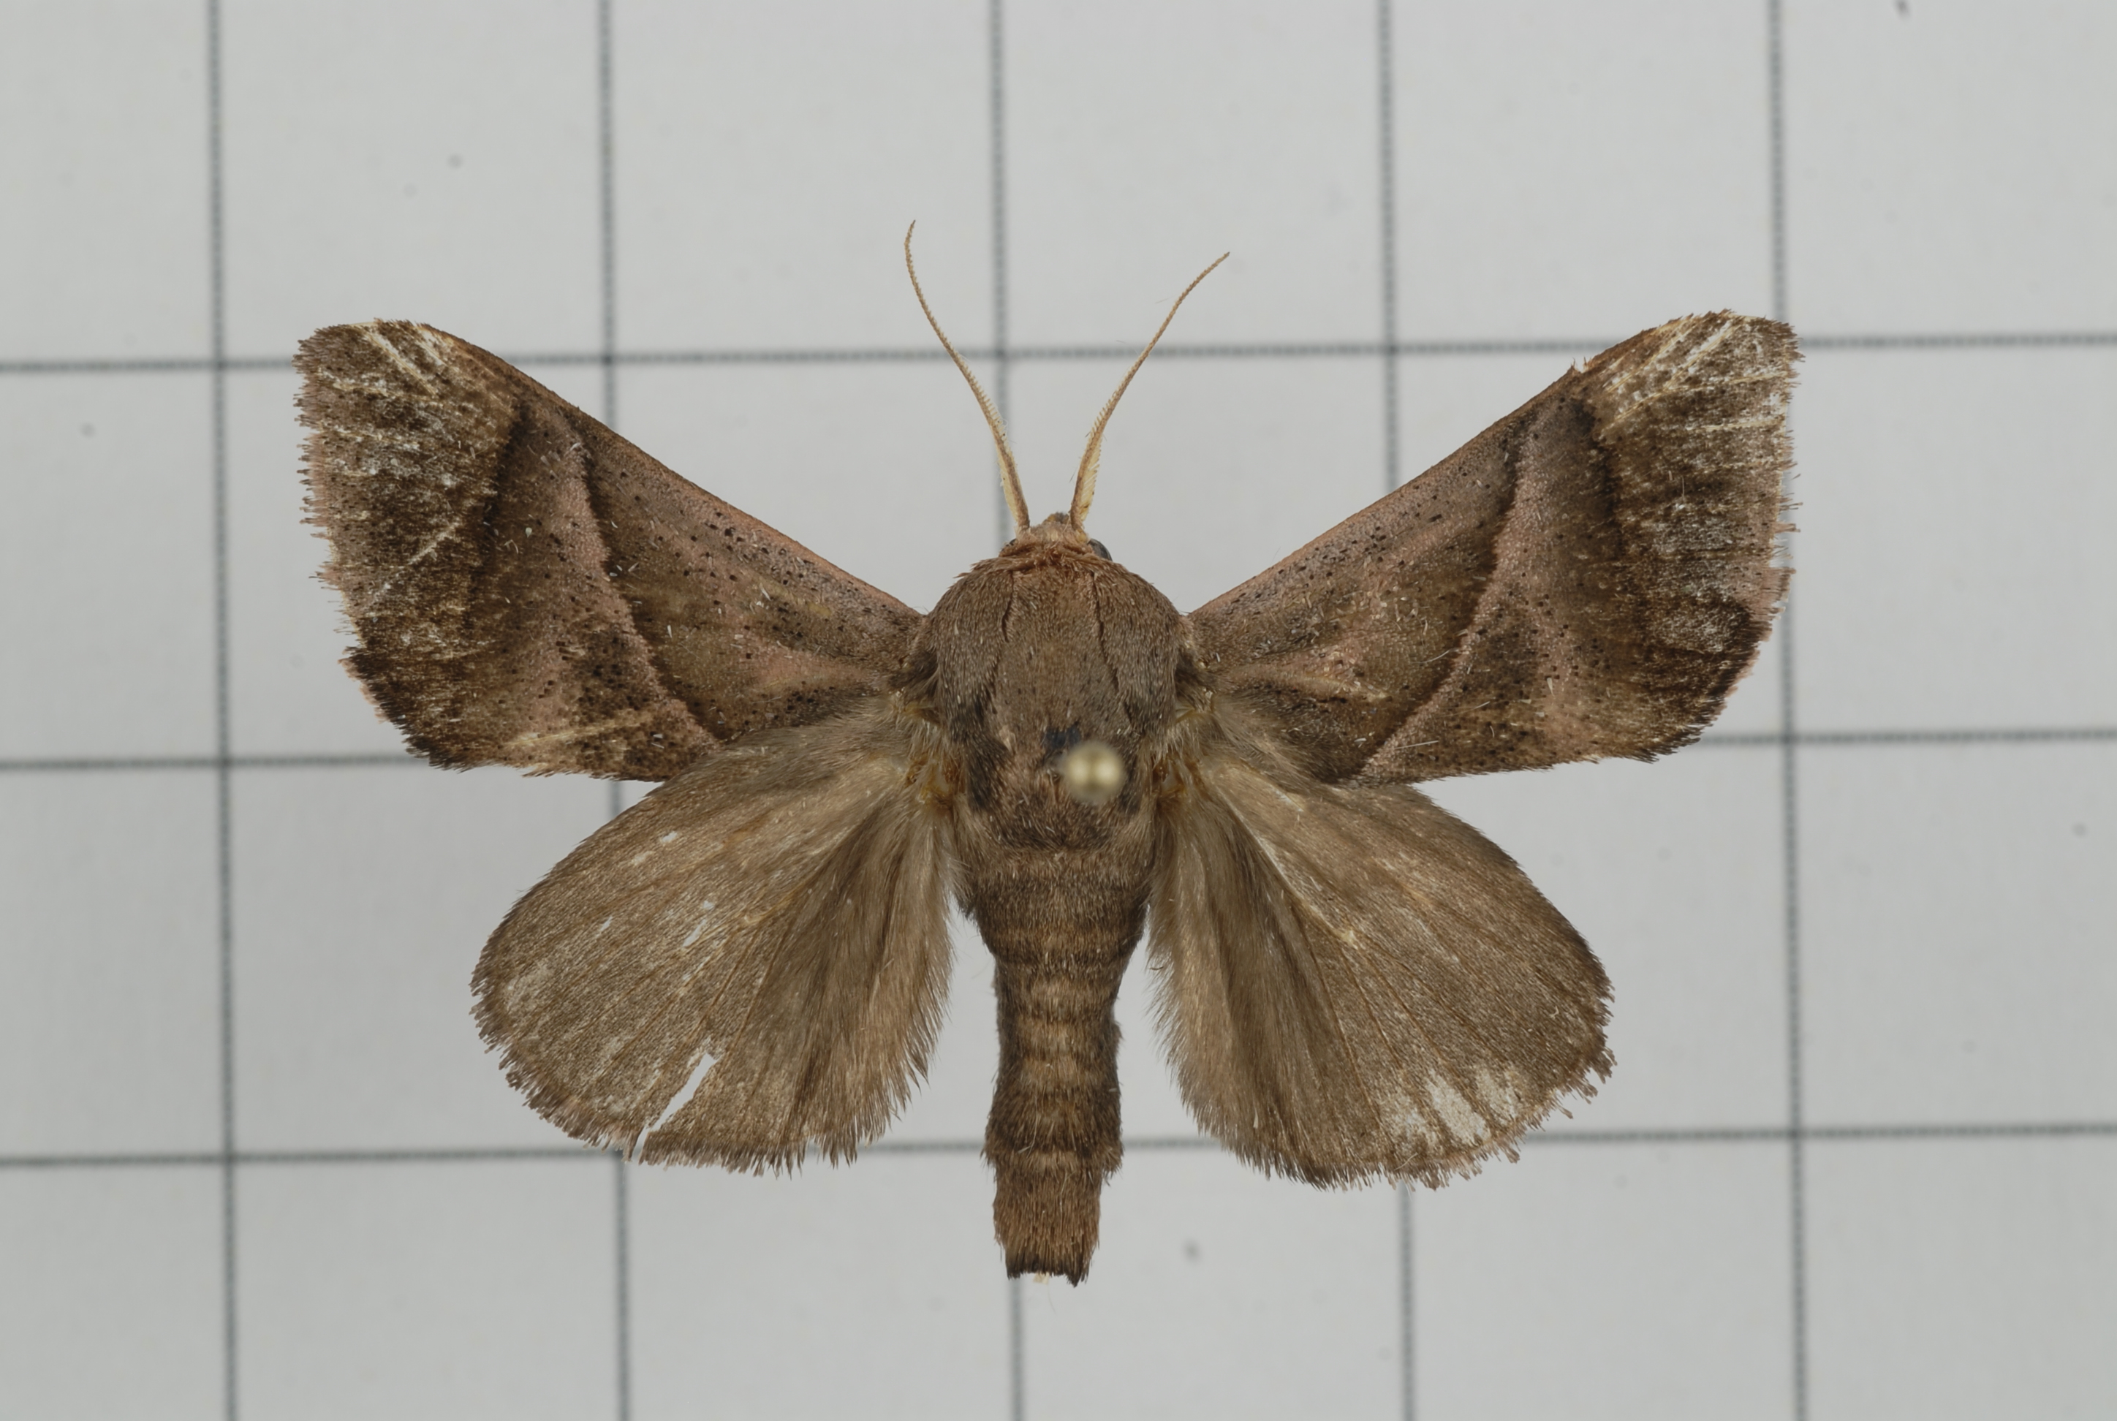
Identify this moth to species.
Setora postornata
